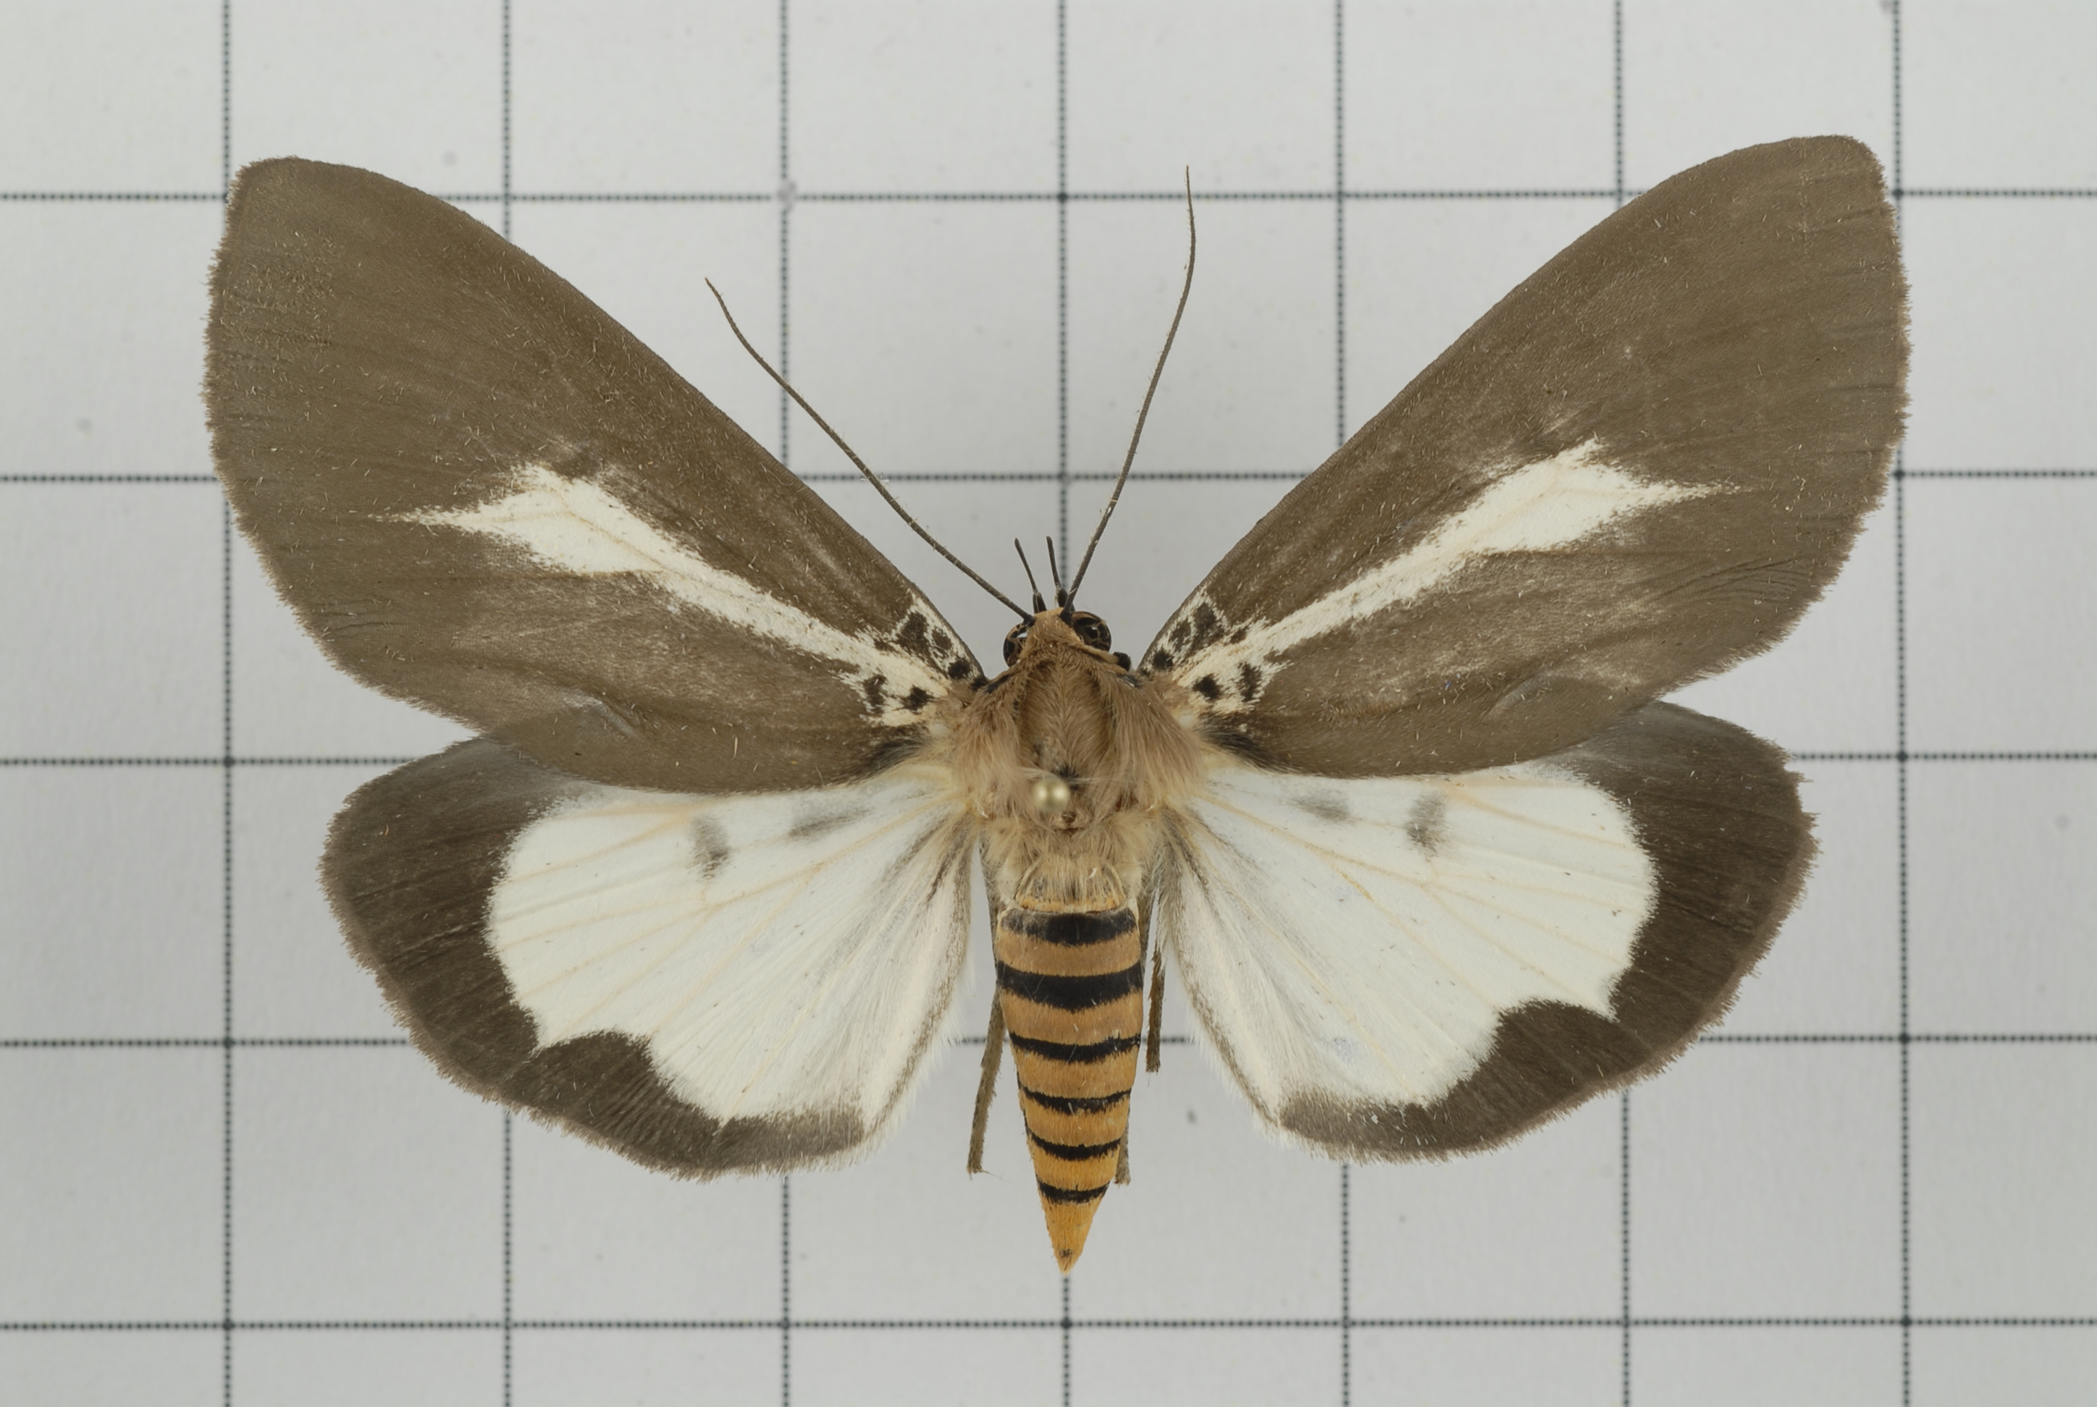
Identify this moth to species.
Asota heliconia zebrina
